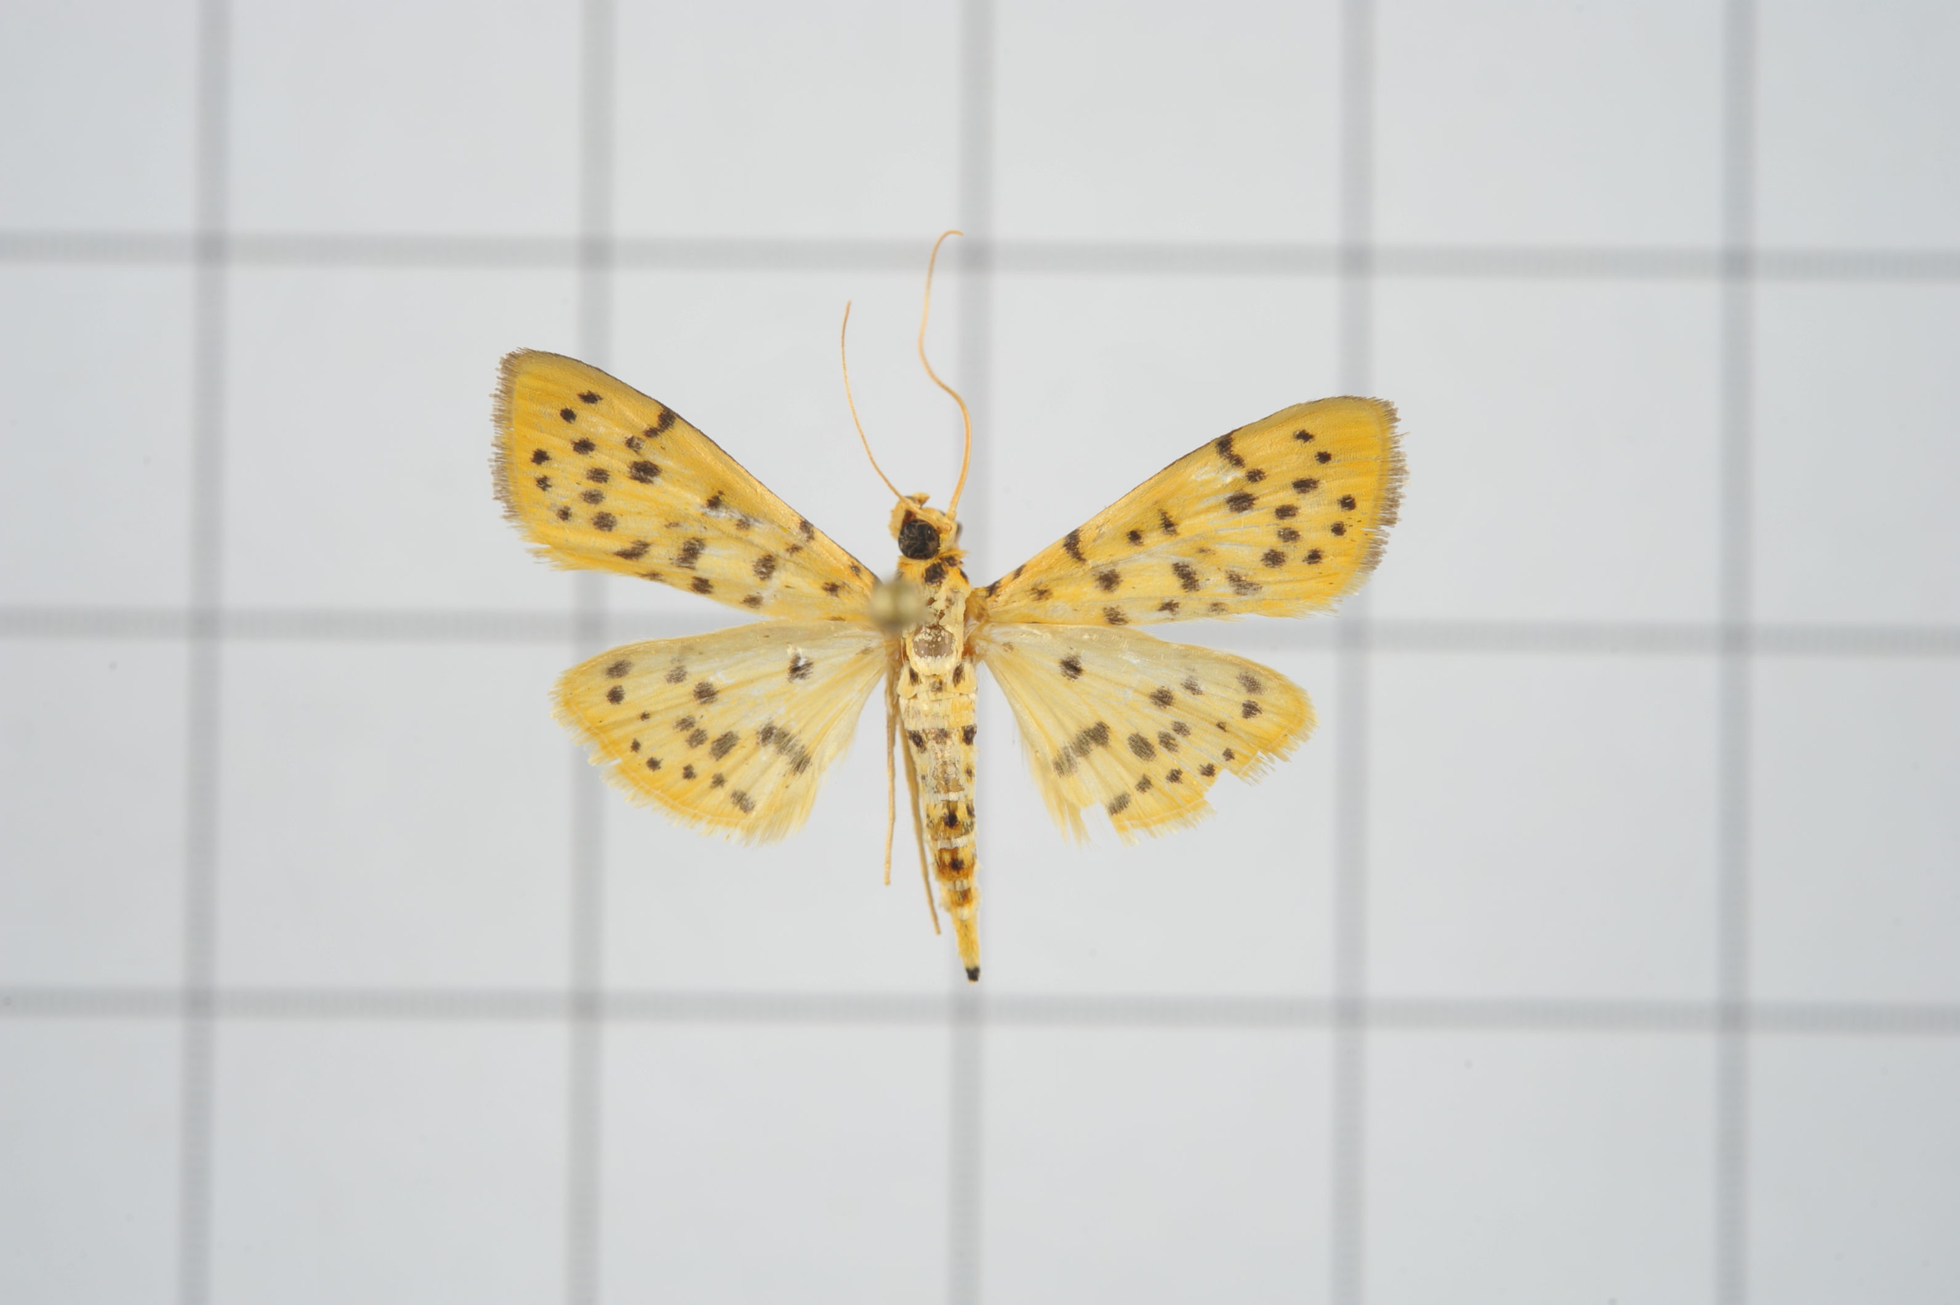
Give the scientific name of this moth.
Conogethes parvipunctalis
